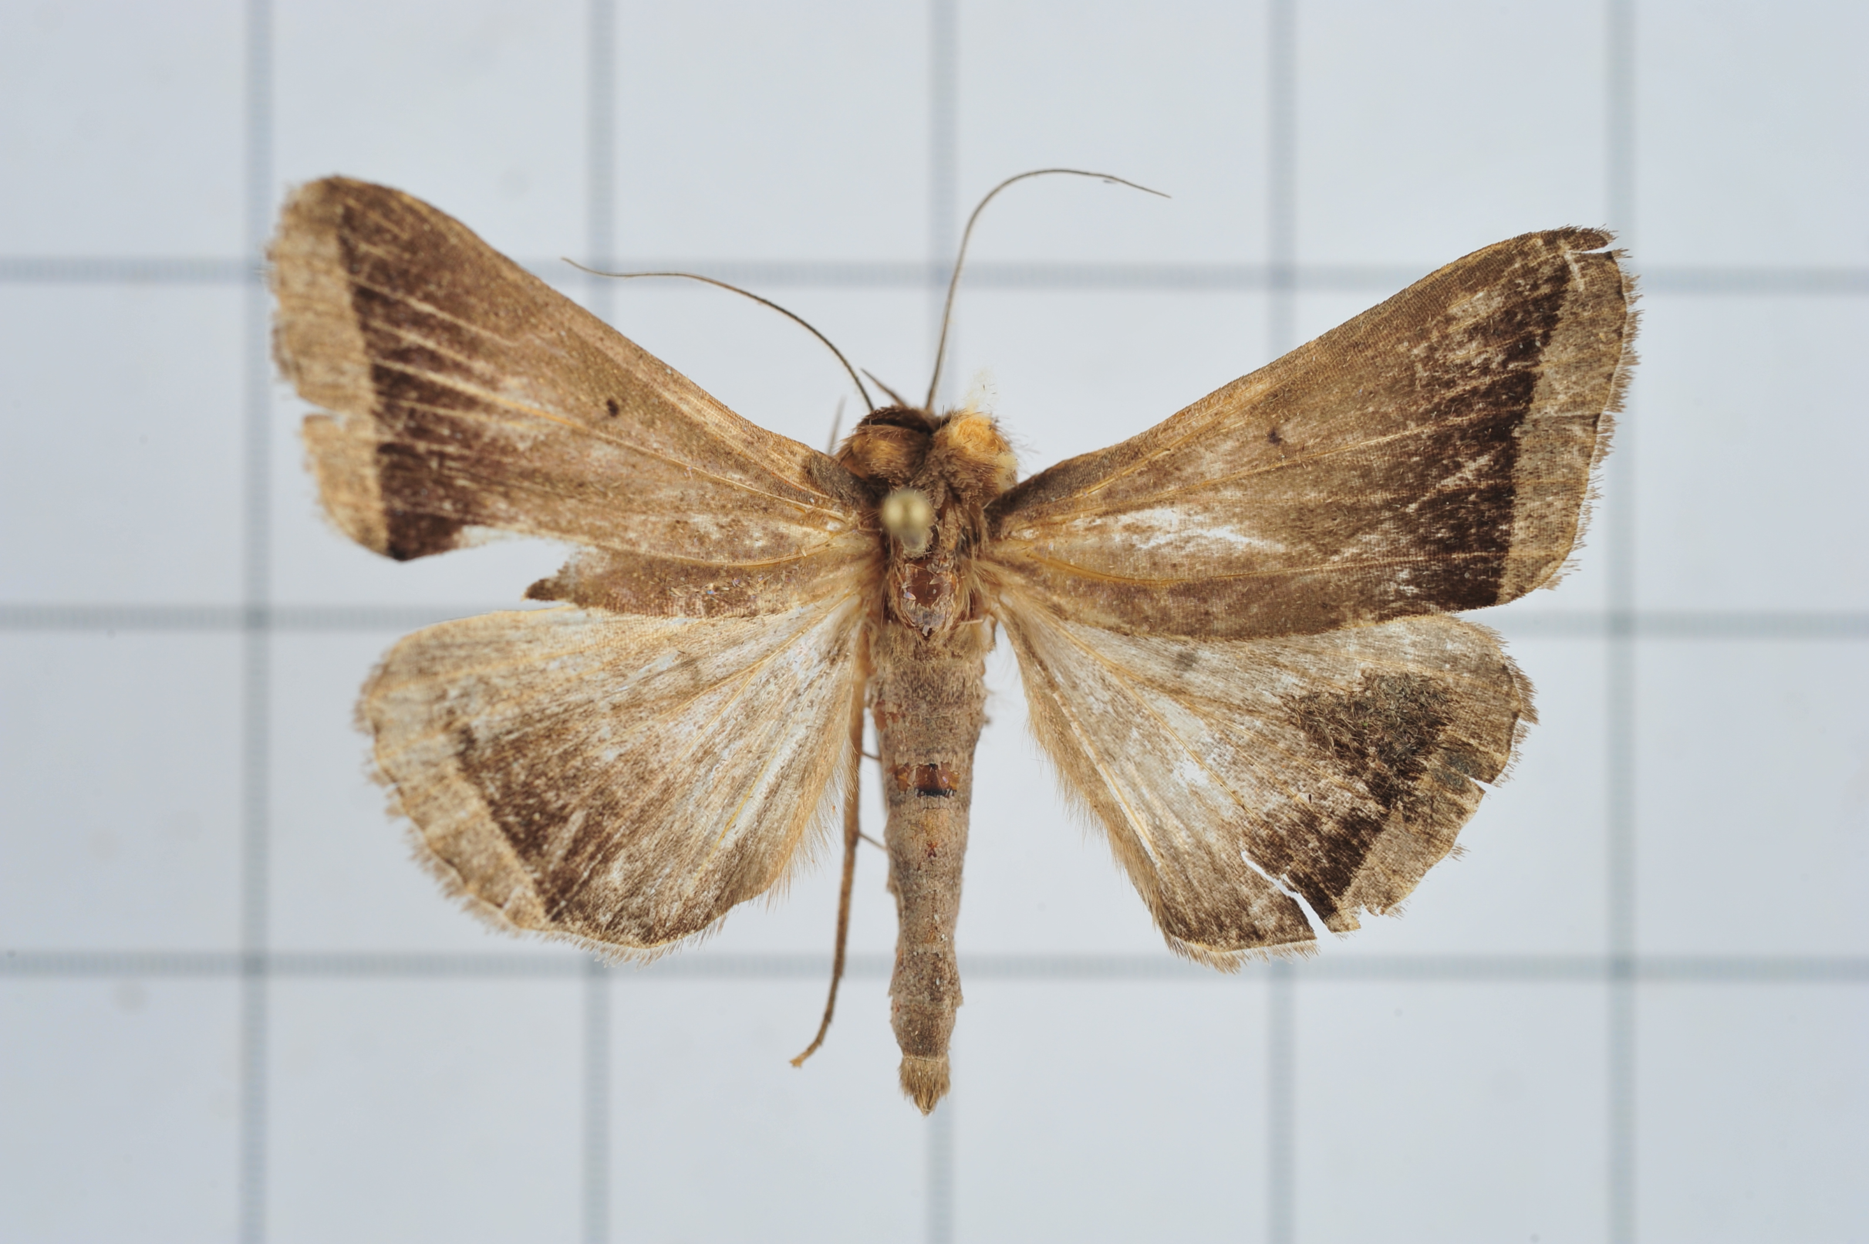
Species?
Simplicia bimarginata
